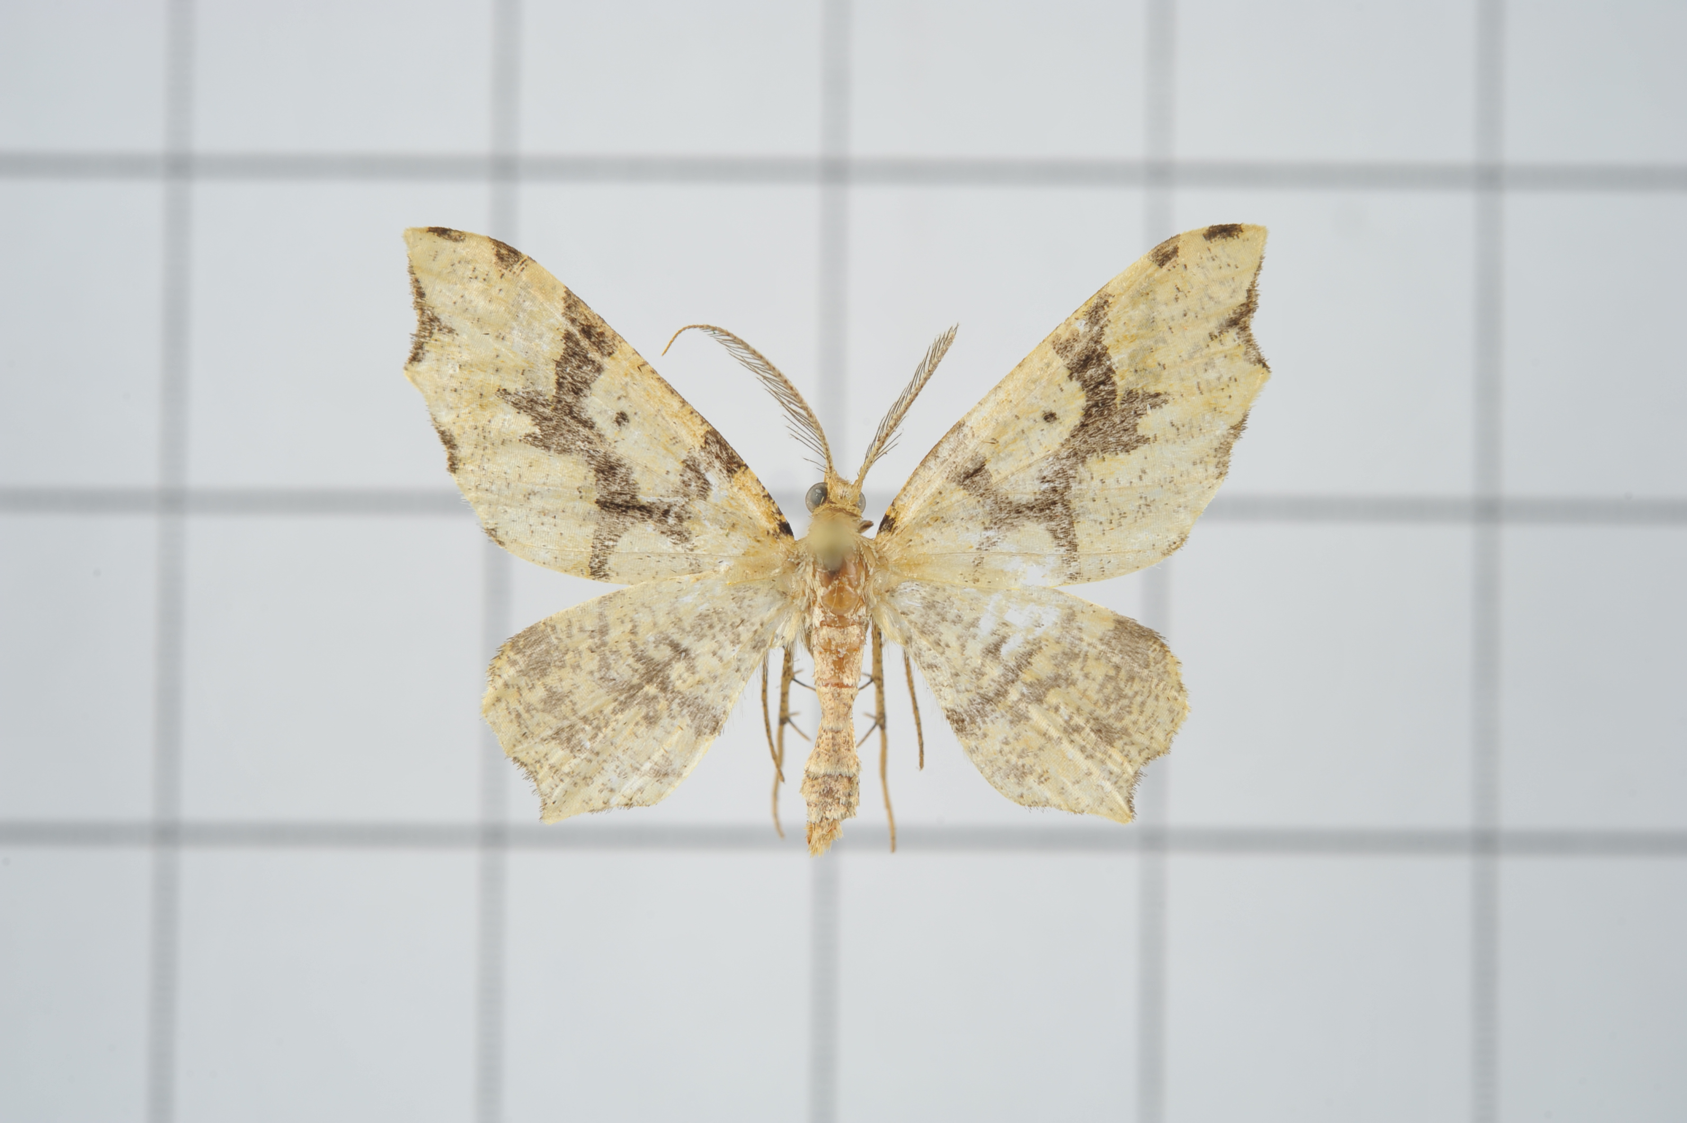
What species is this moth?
Lobogonia aculeata
